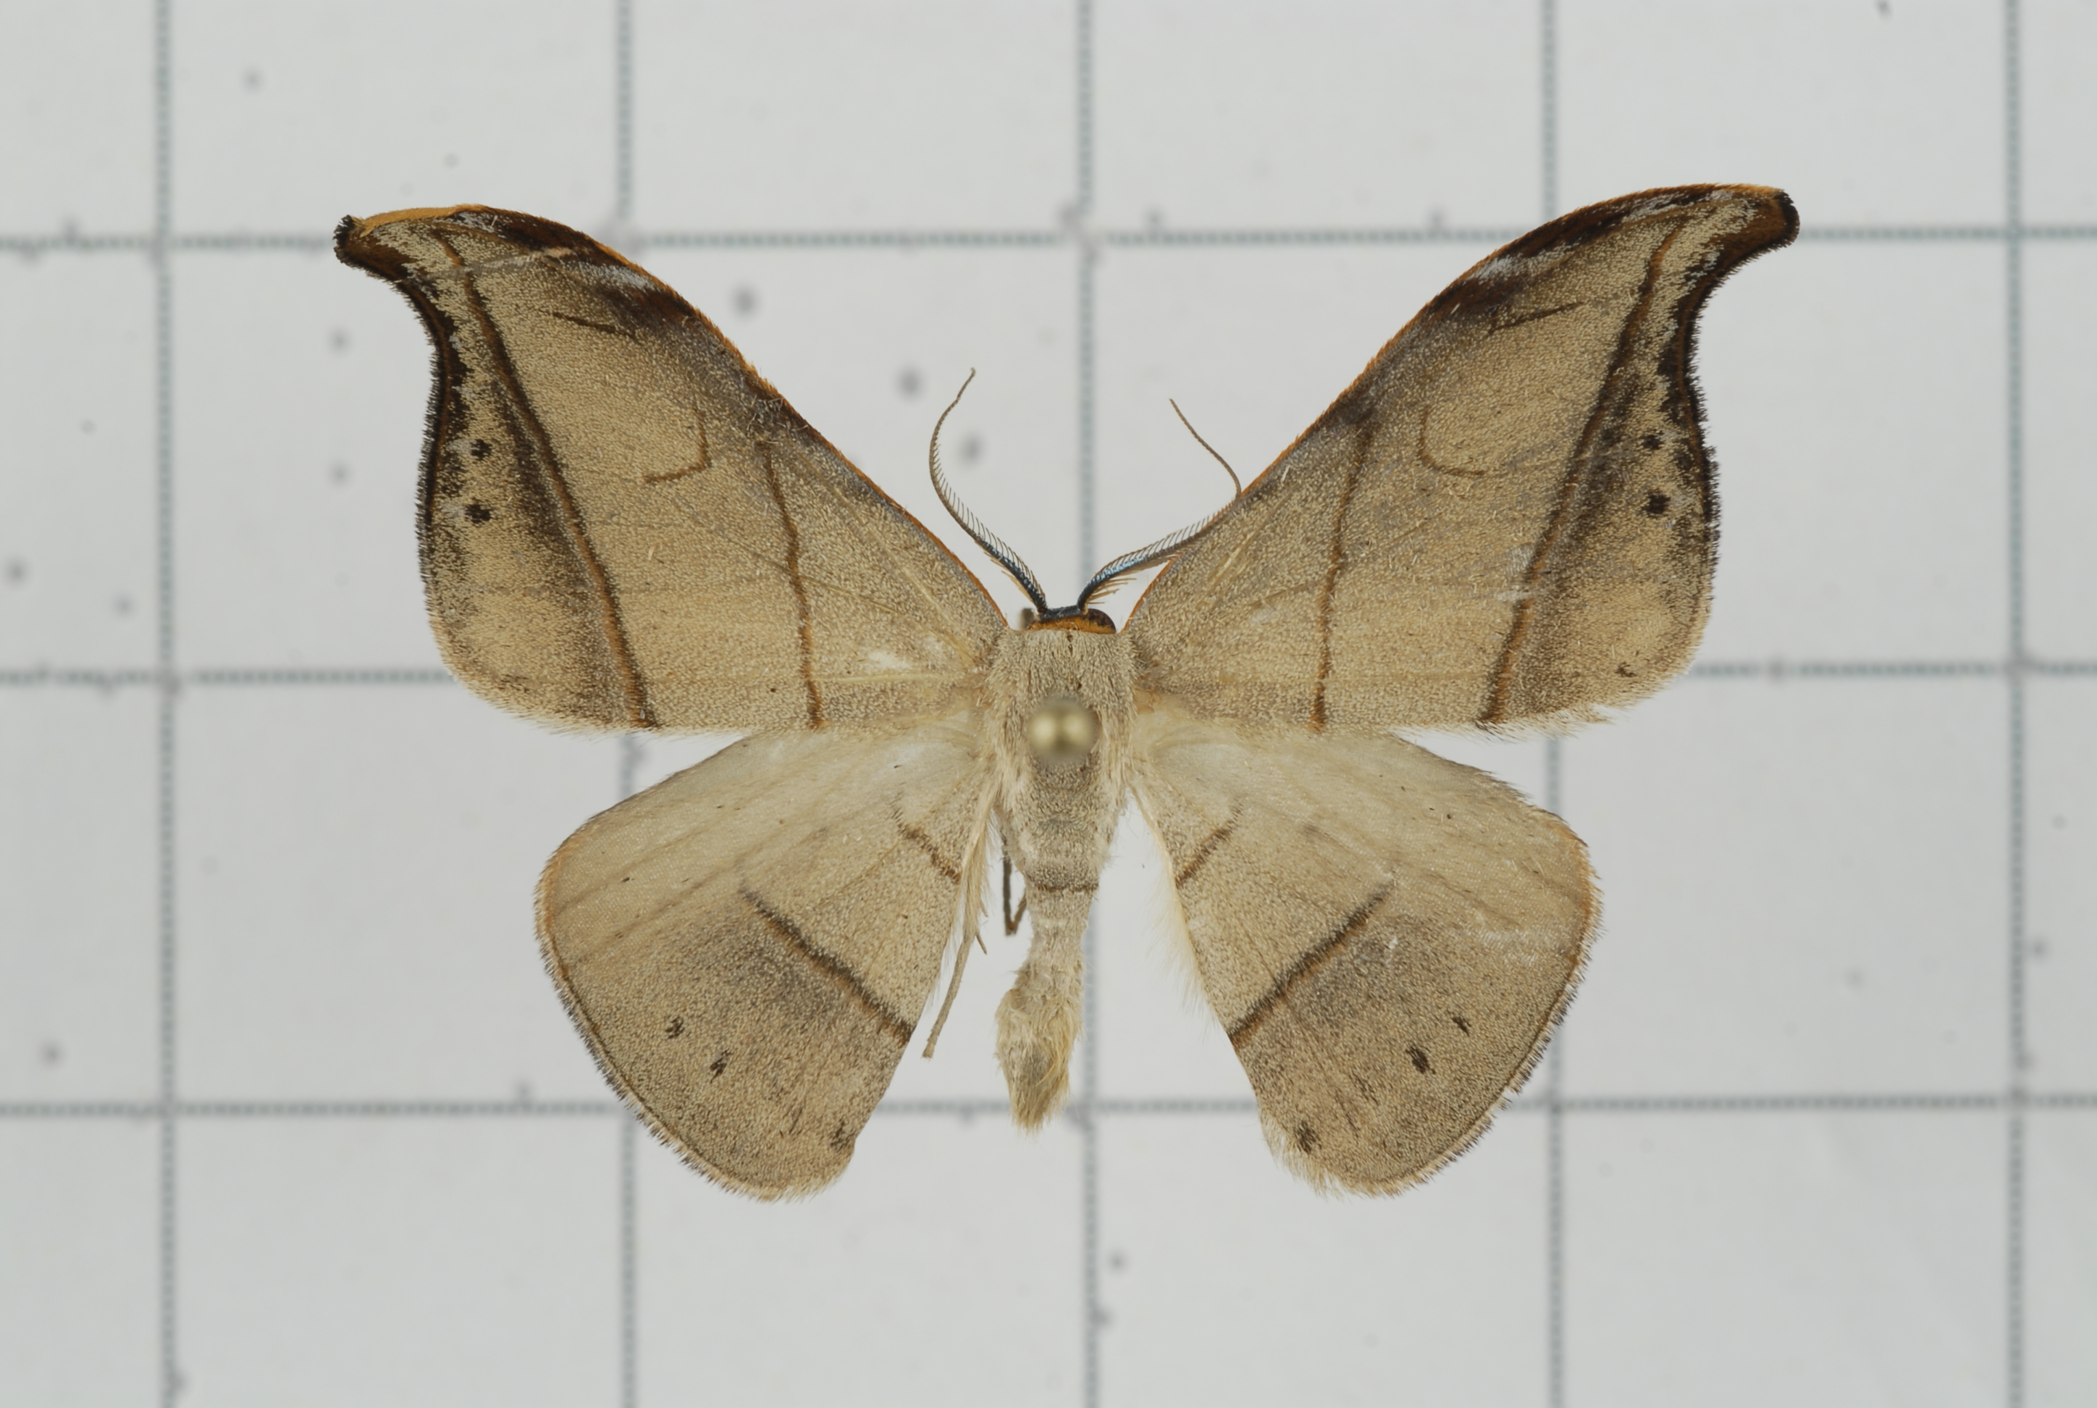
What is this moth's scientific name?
Nordstromia semililacina
